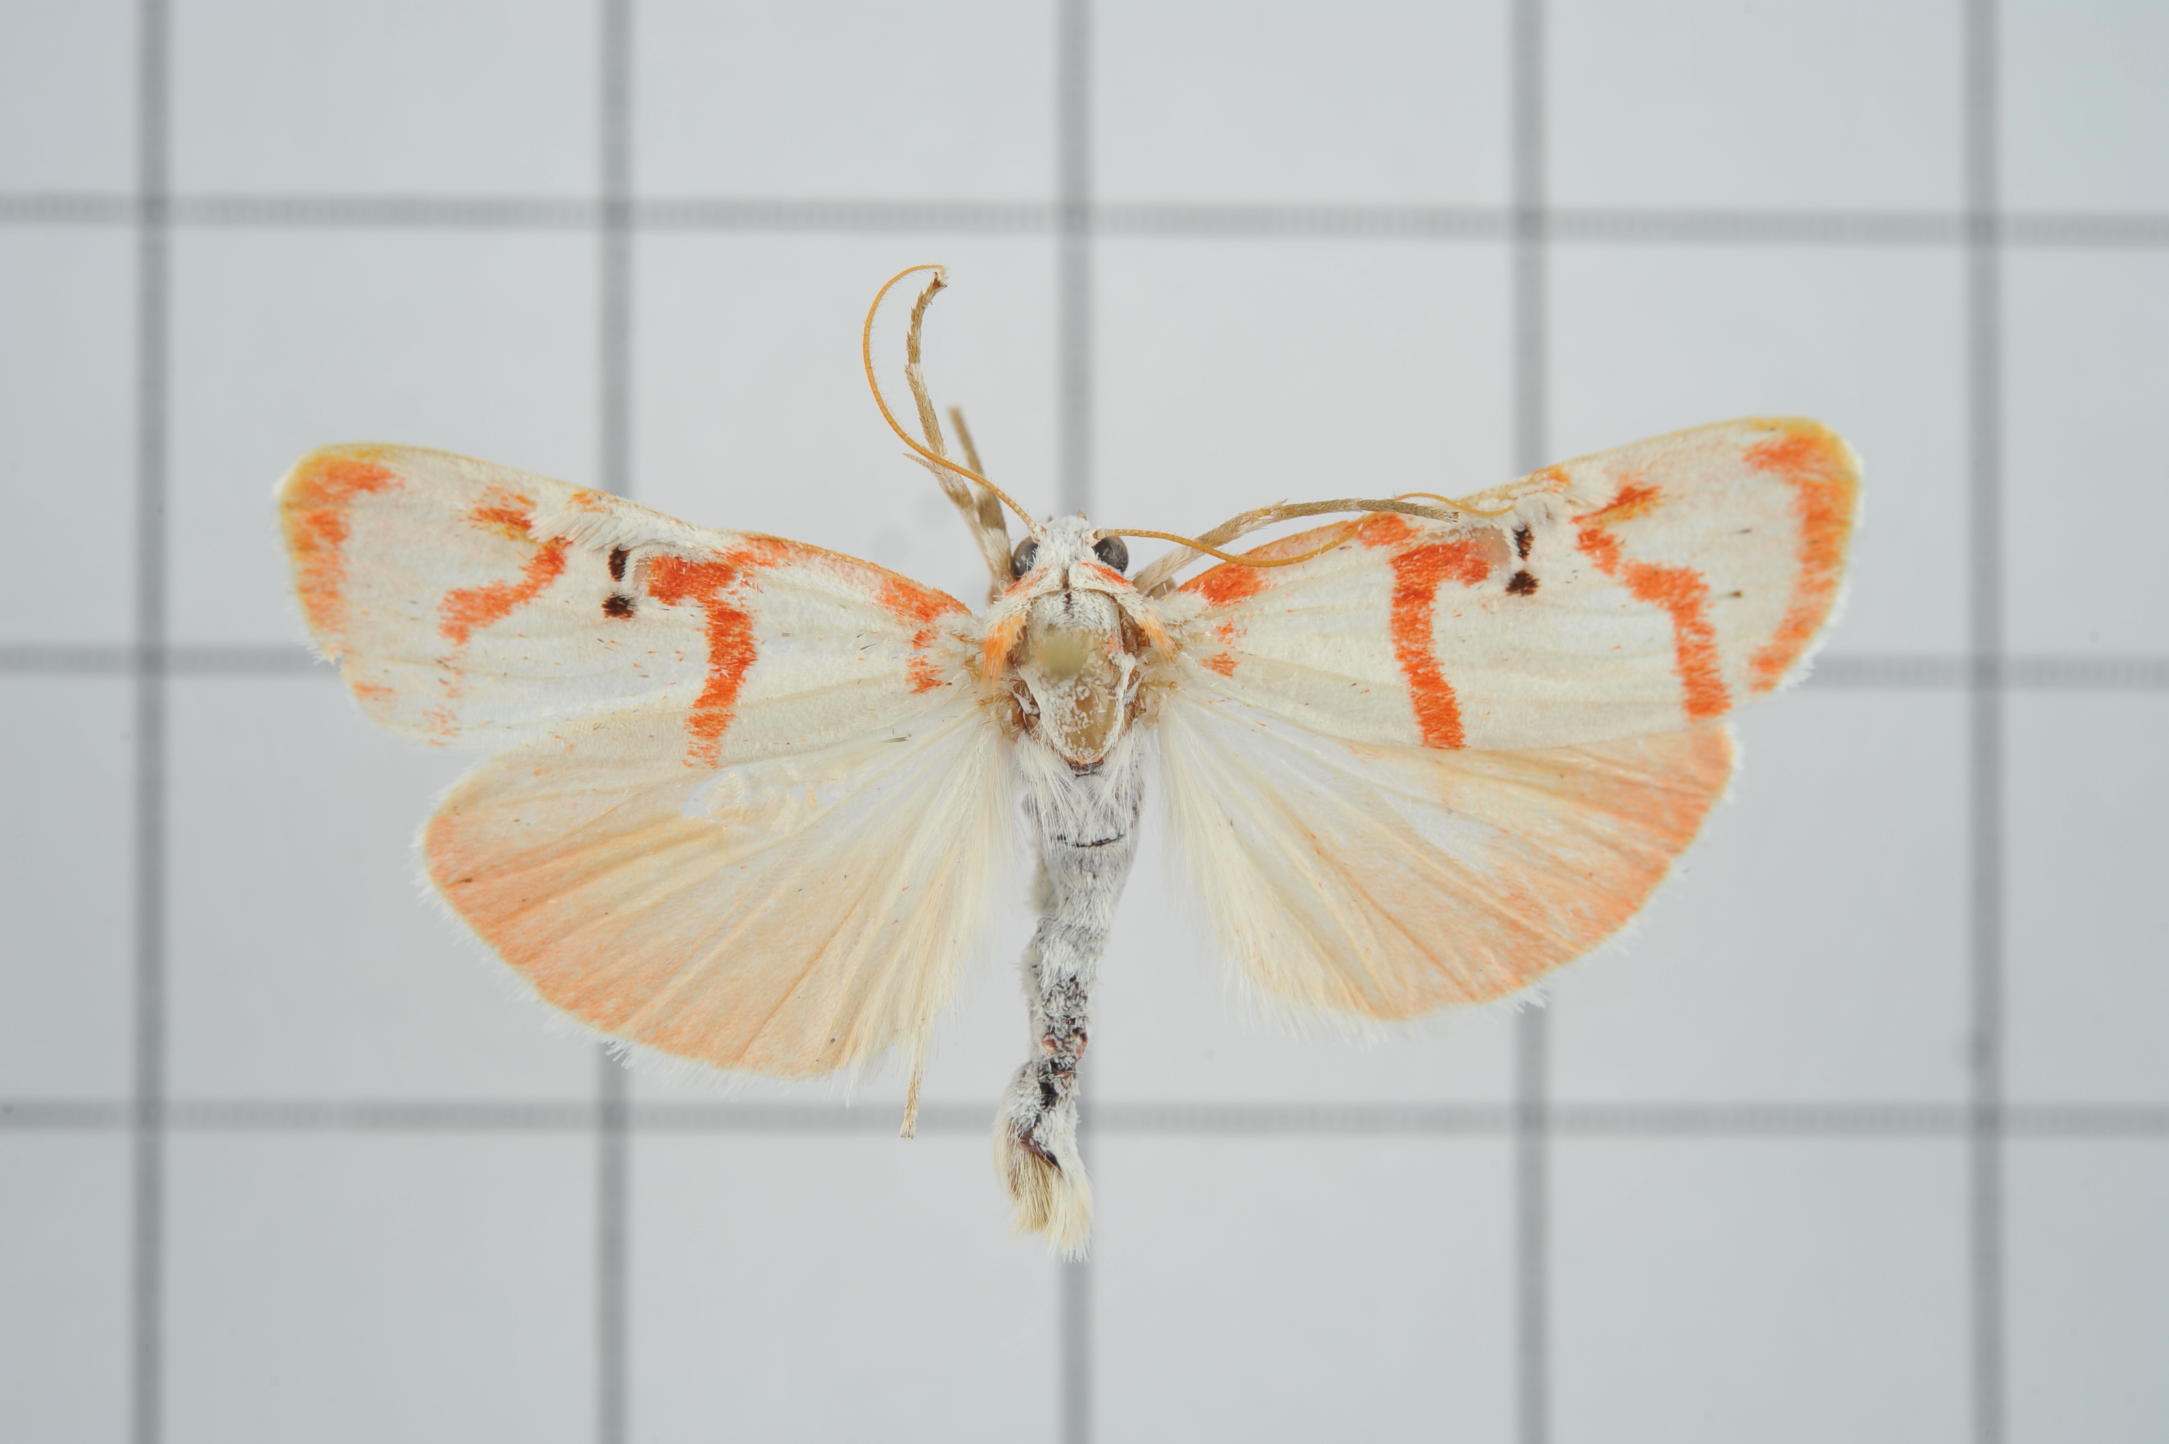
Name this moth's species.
Cyana hamata hamata
